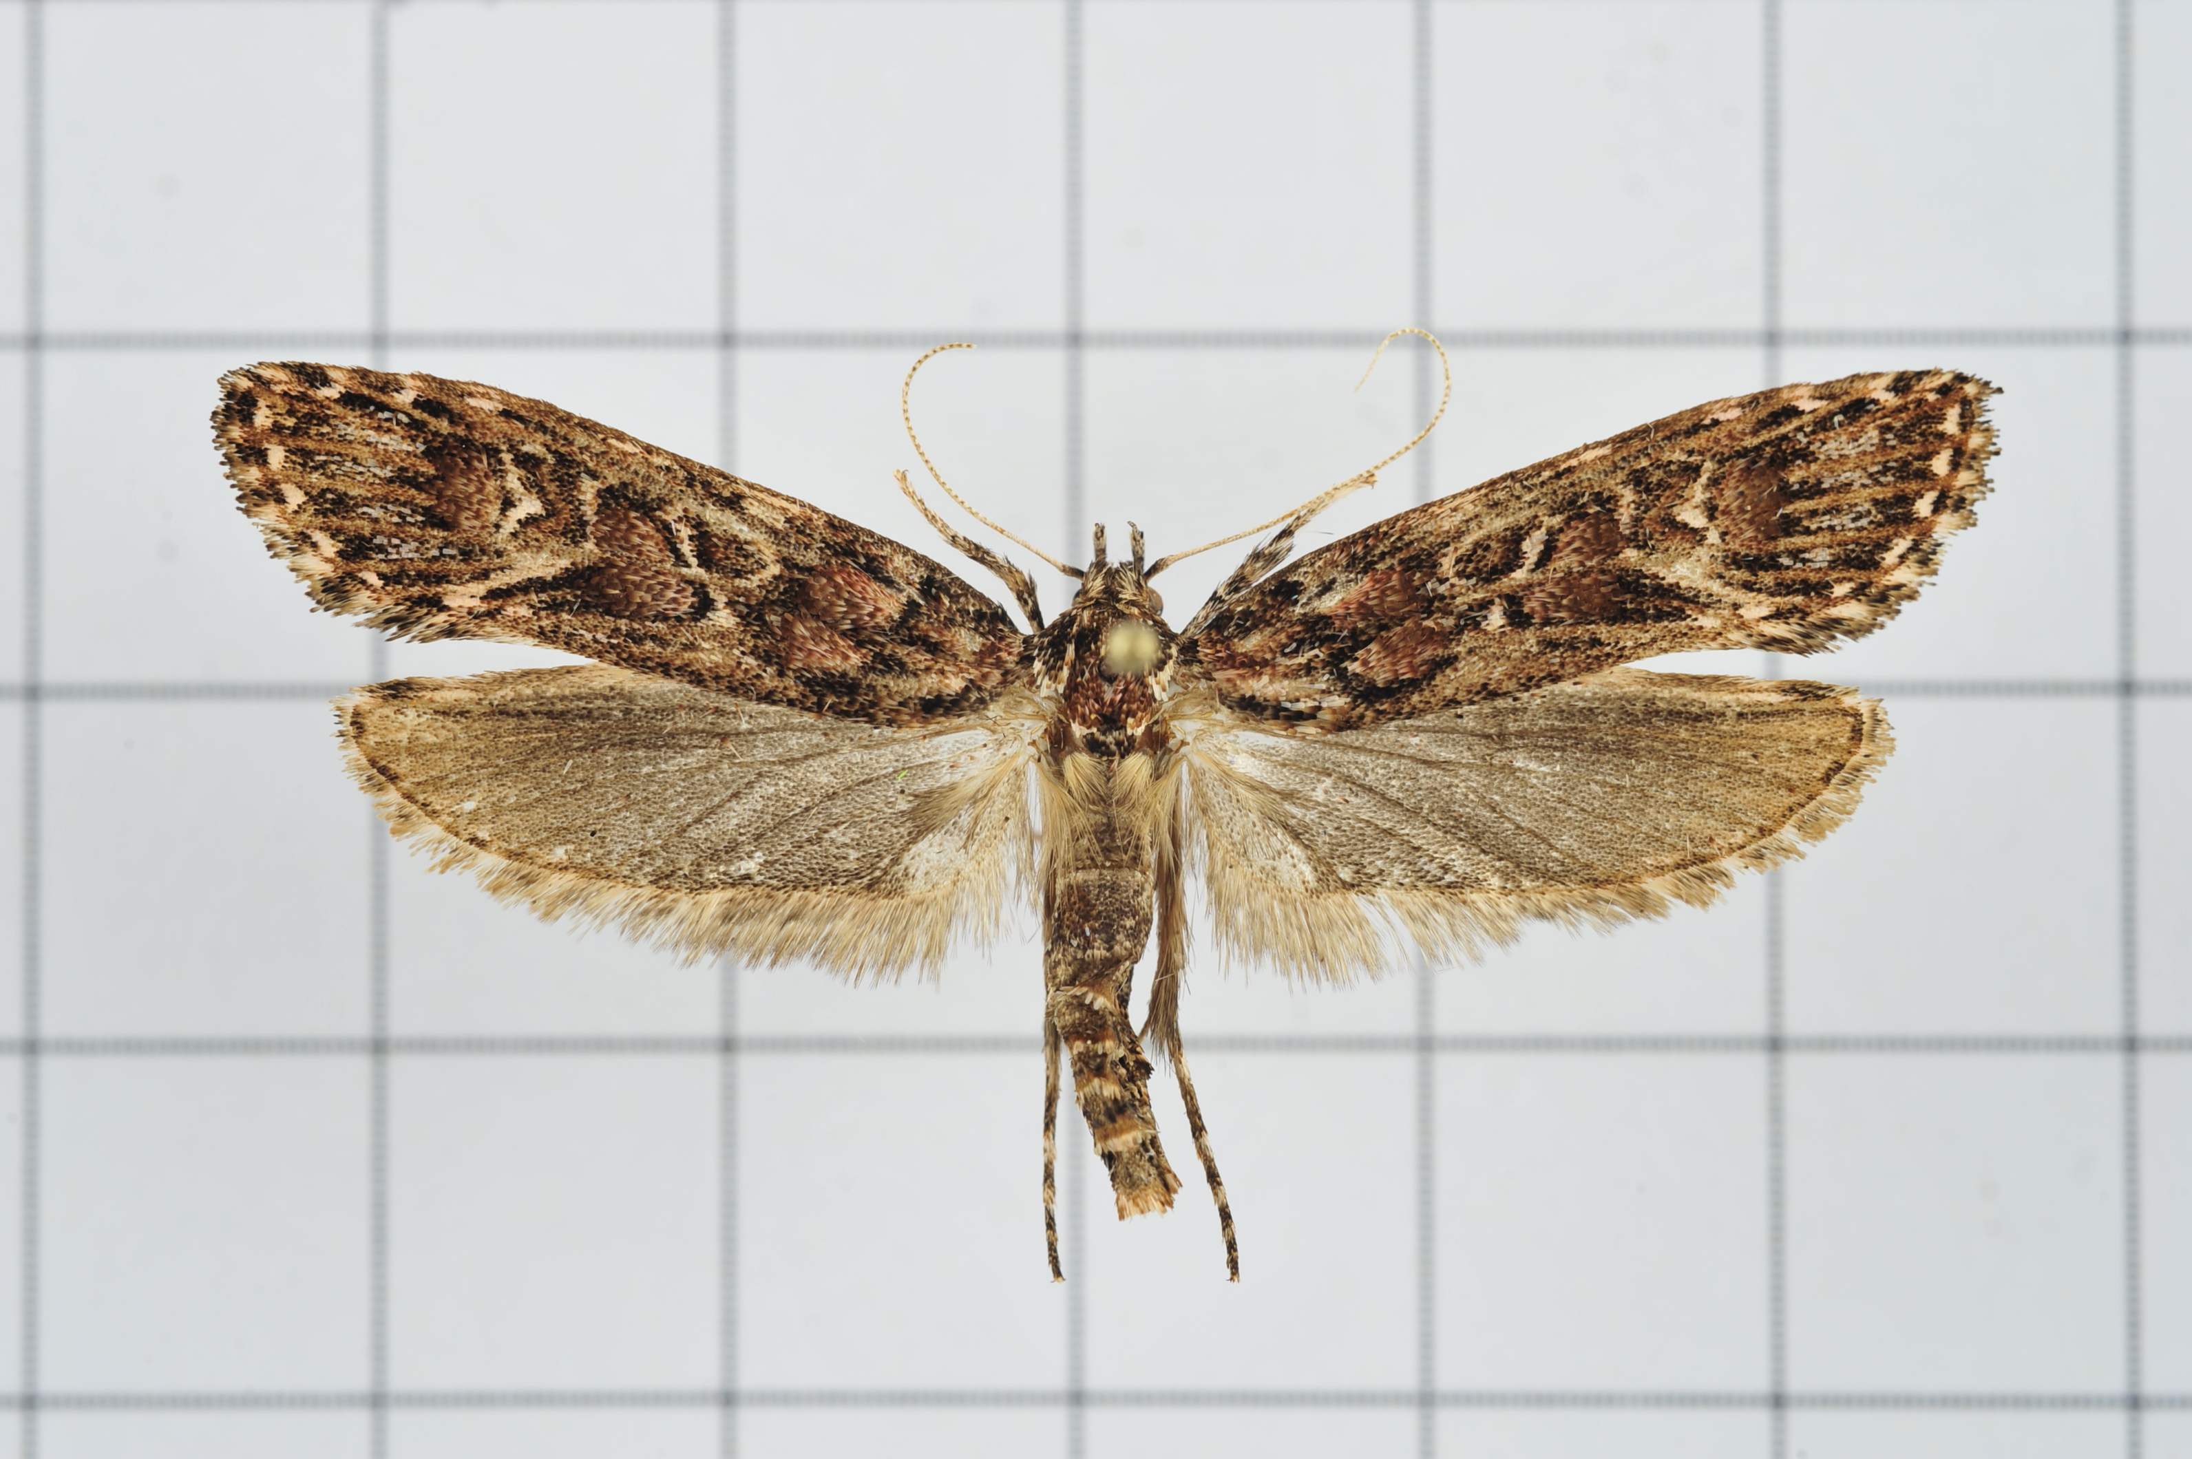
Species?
Casmara agronoma
